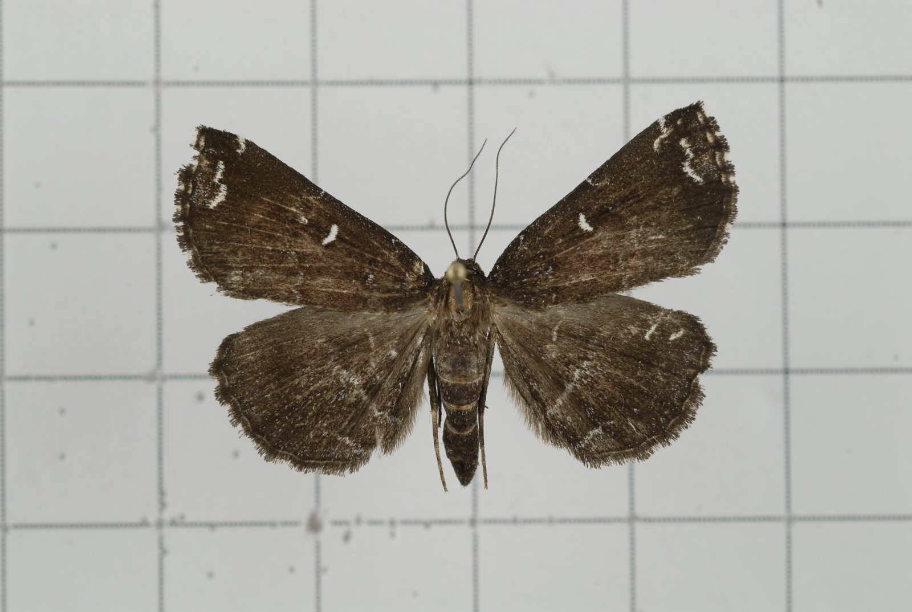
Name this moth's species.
Adrapsa simplex
